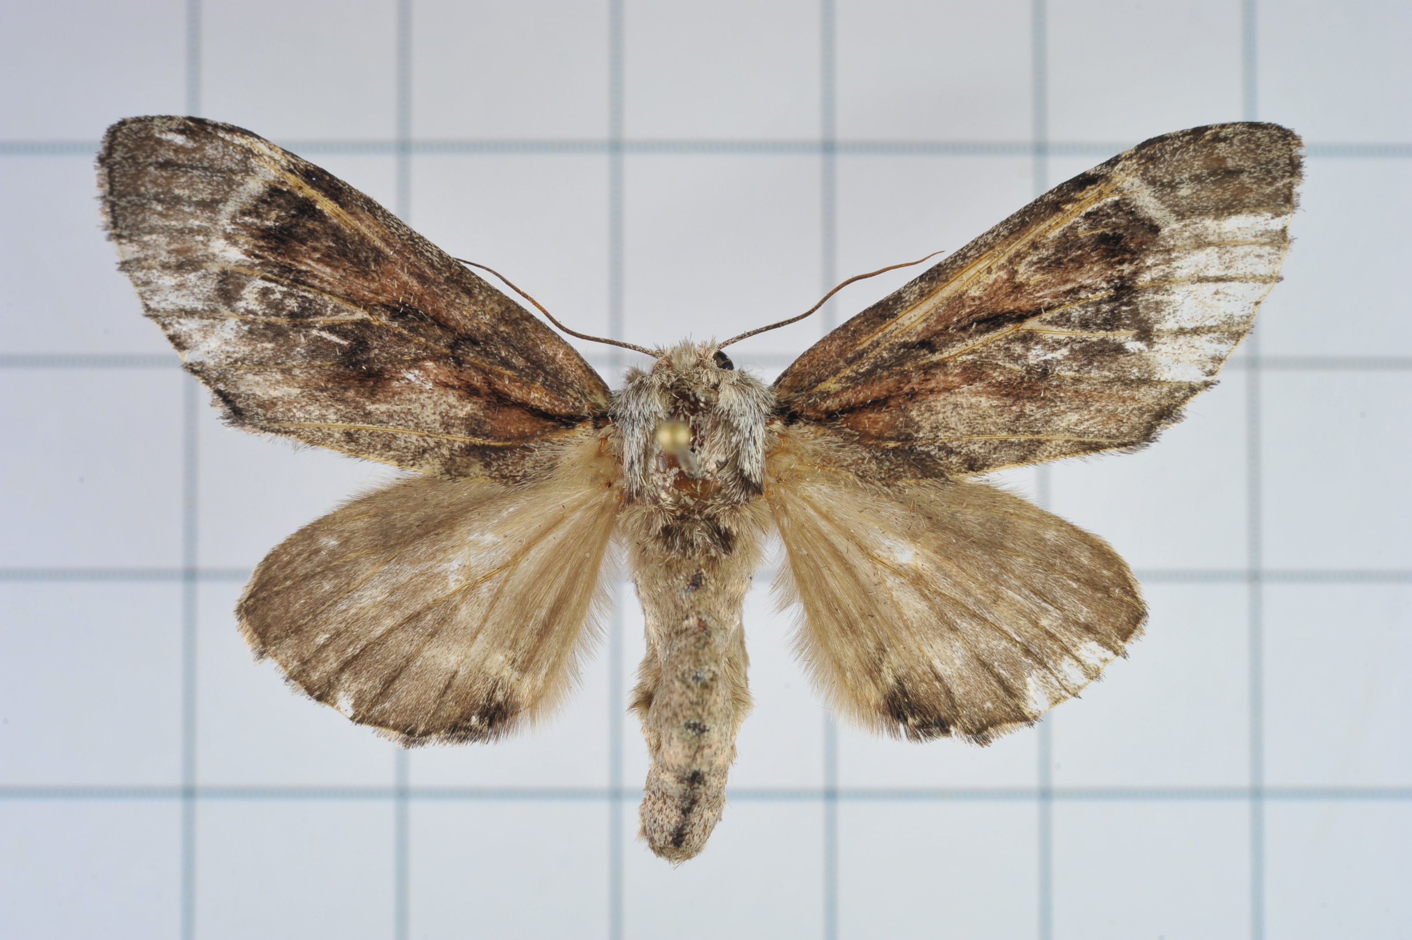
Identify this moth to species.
Fentonia baibarana
